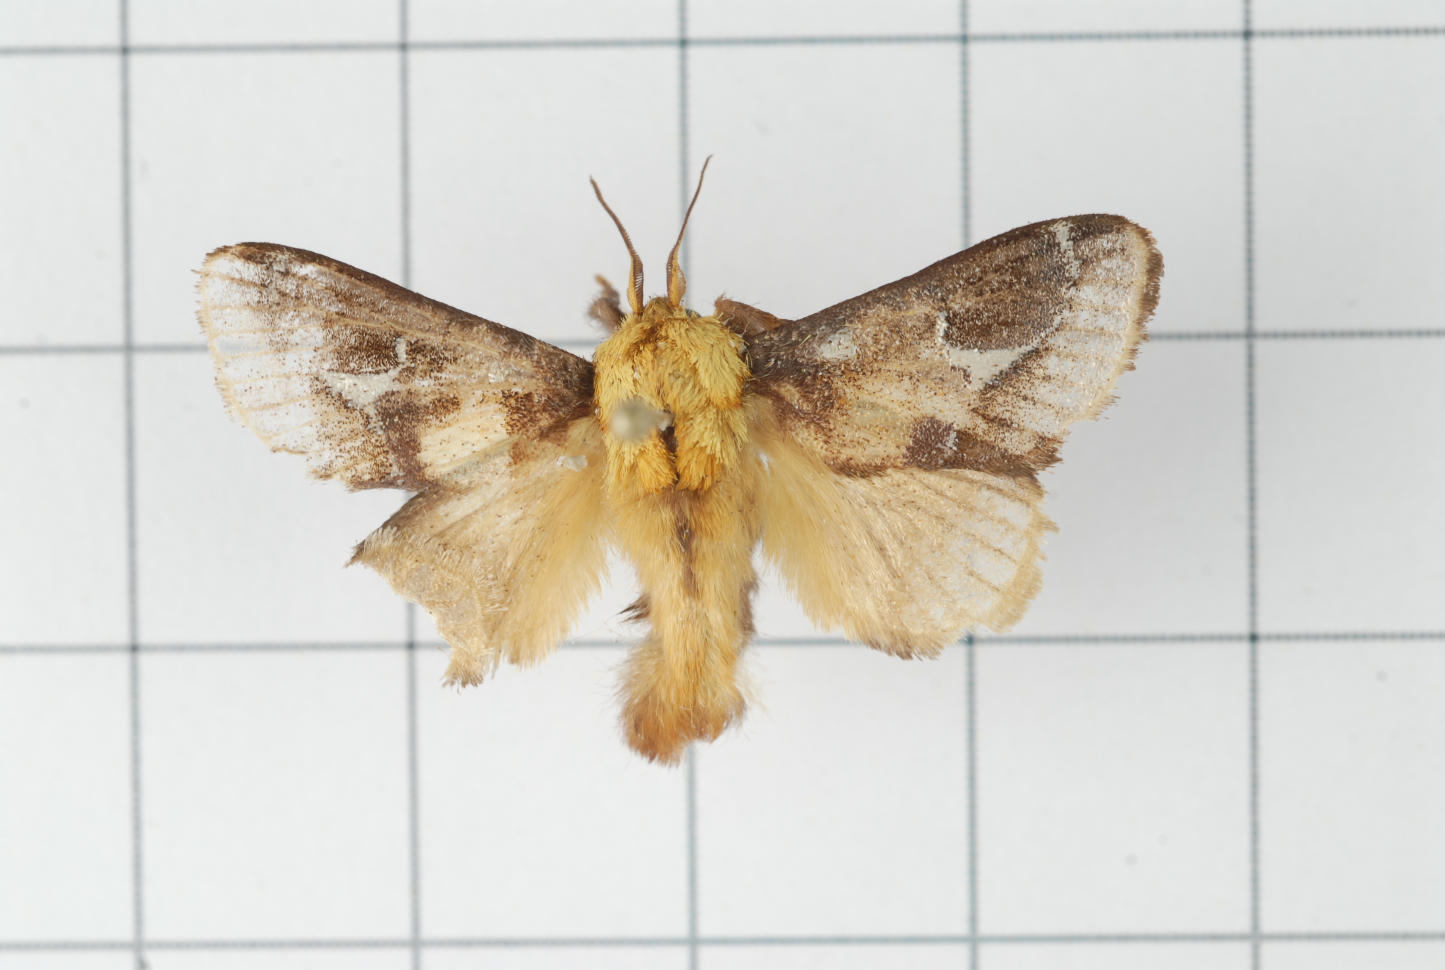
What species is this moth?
Miresa fulgida
